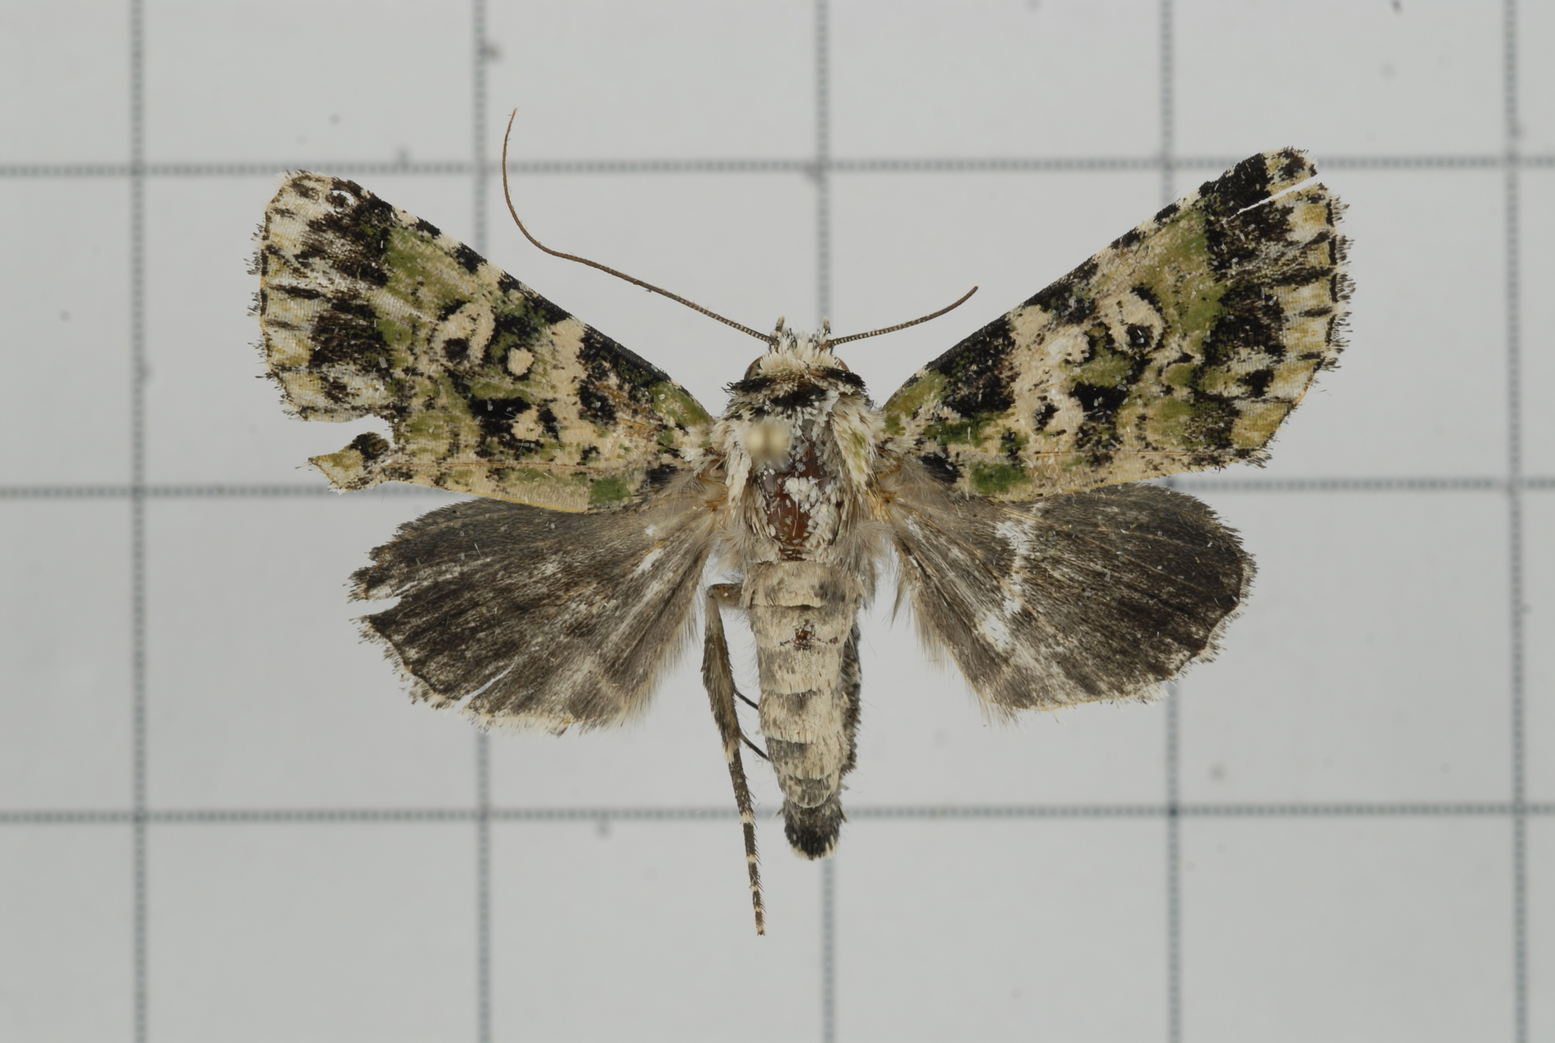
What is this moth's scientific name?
Yula muscosa
